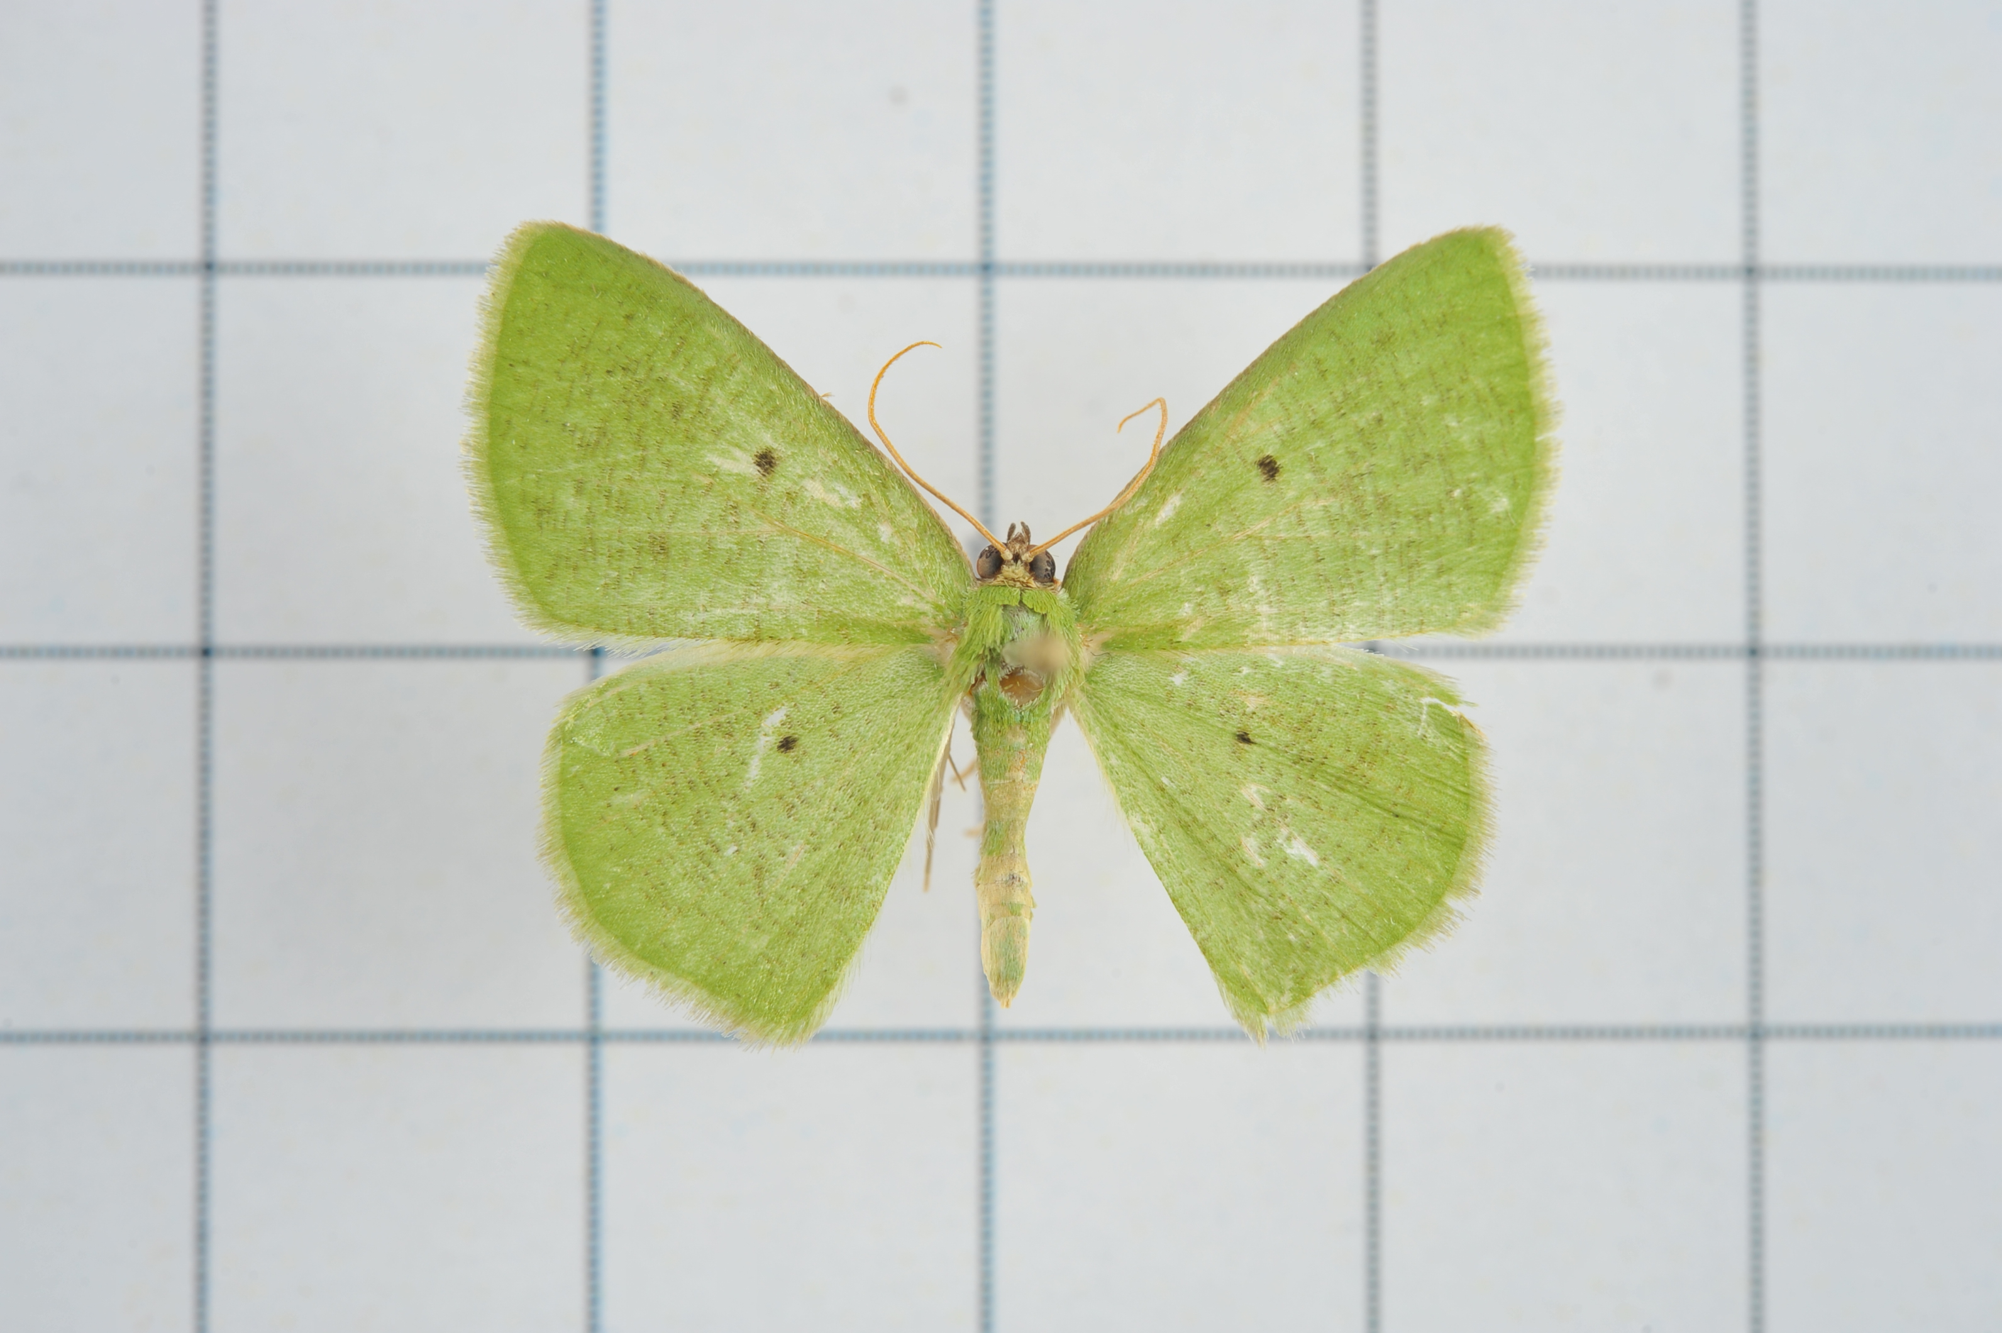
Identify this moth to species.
Aplochlora vivilaca
